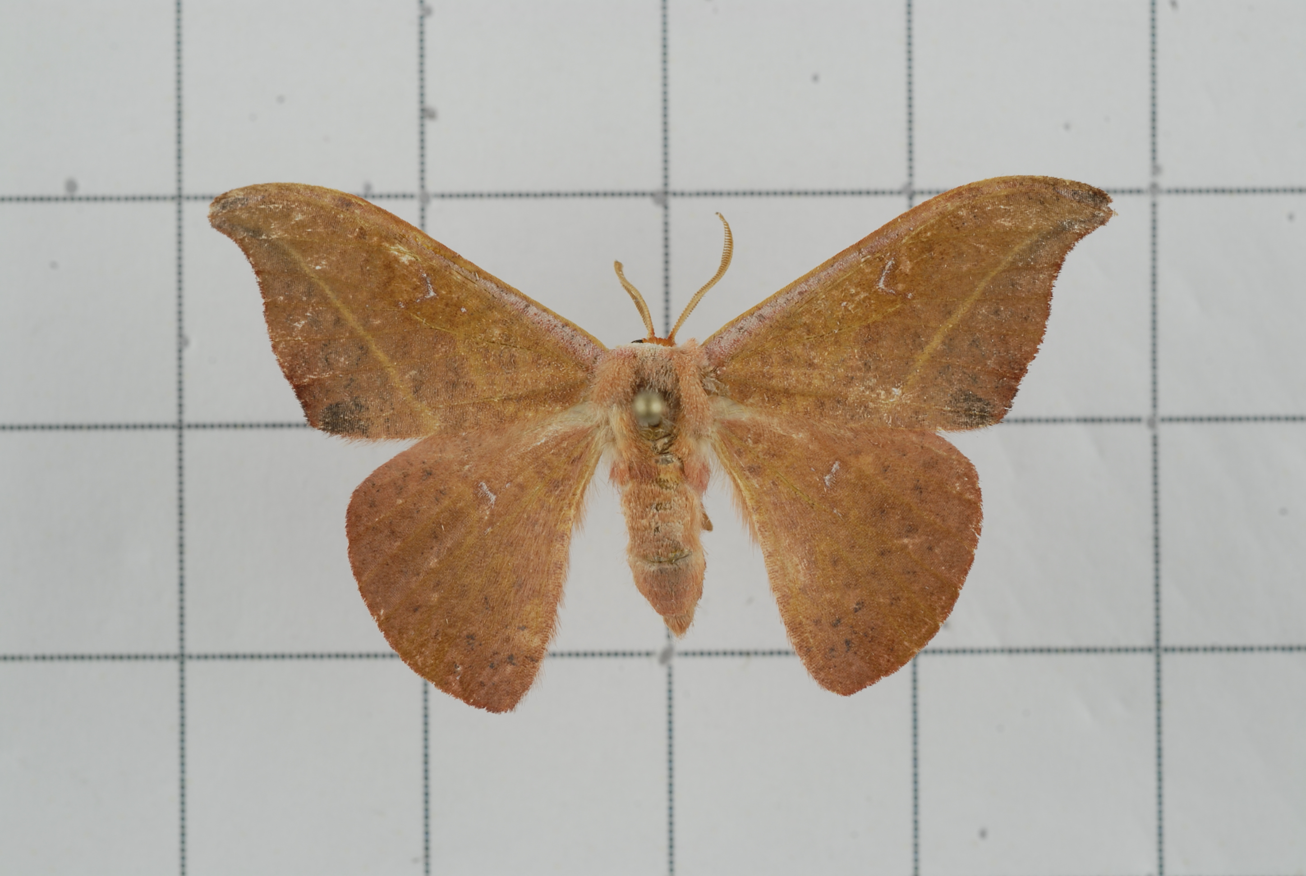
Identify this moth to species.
Oreta extensa
